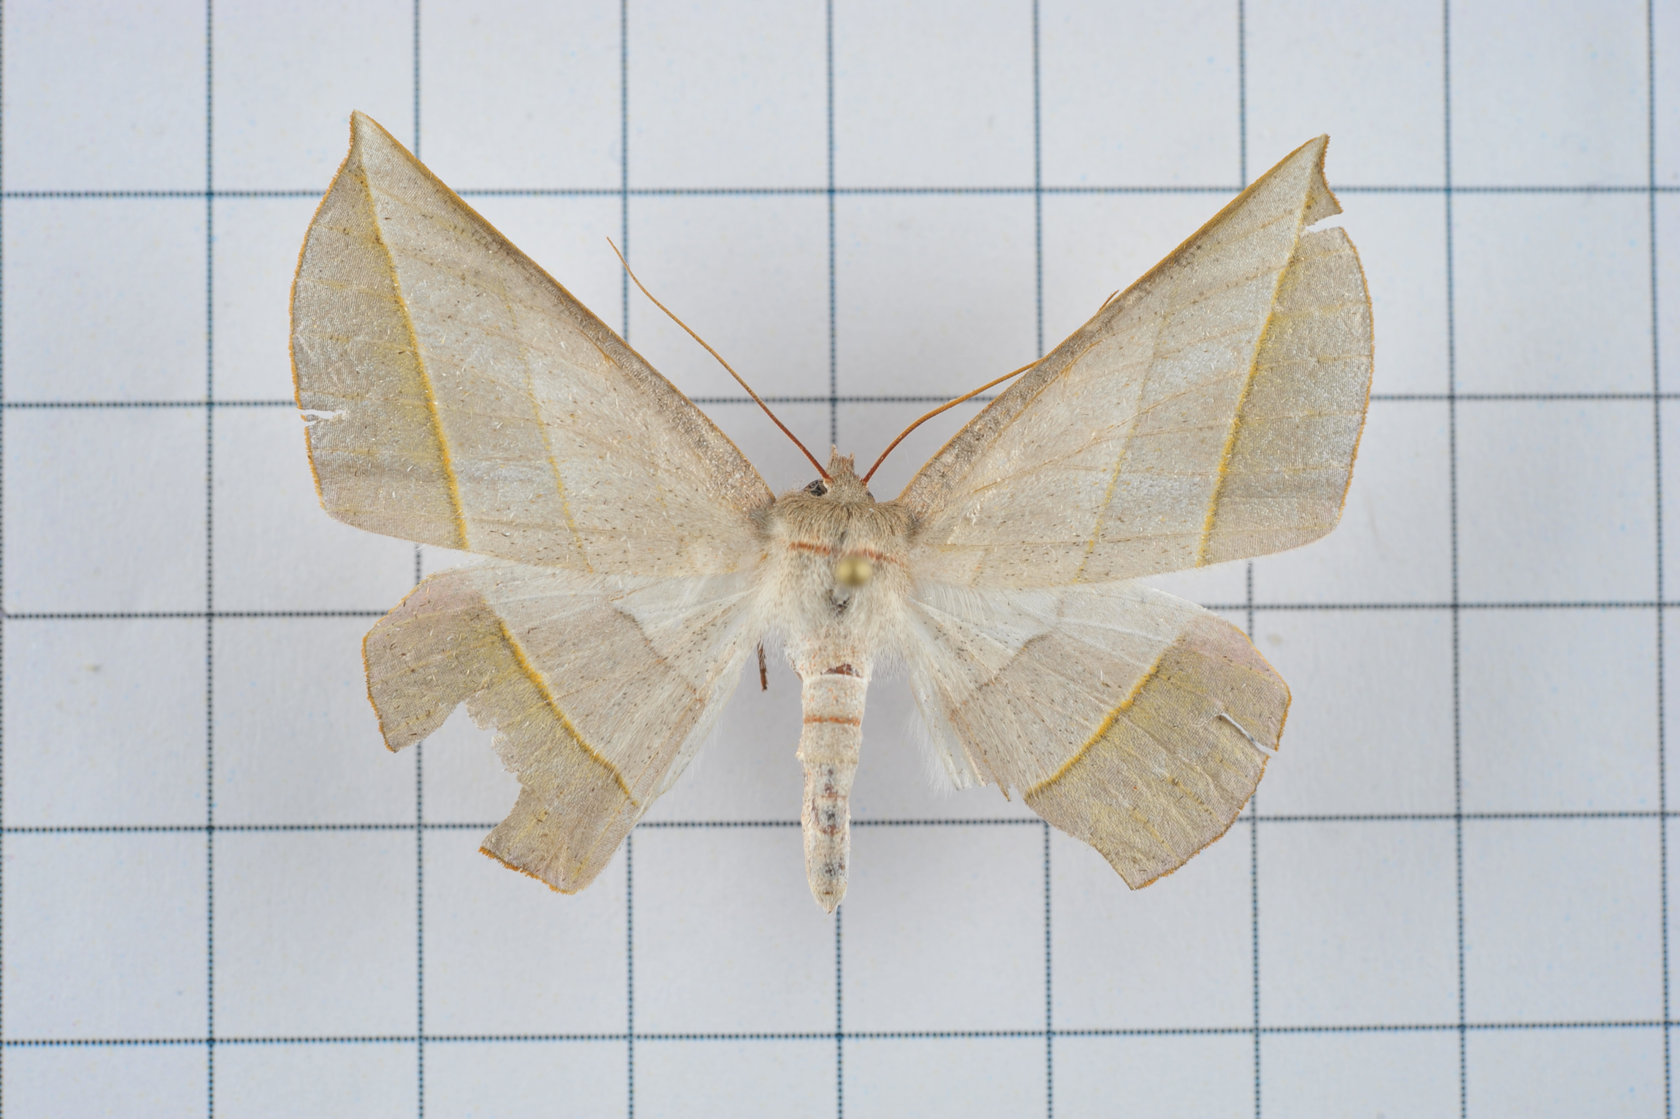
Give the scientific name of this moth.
Sarcinodes aequilinearia
